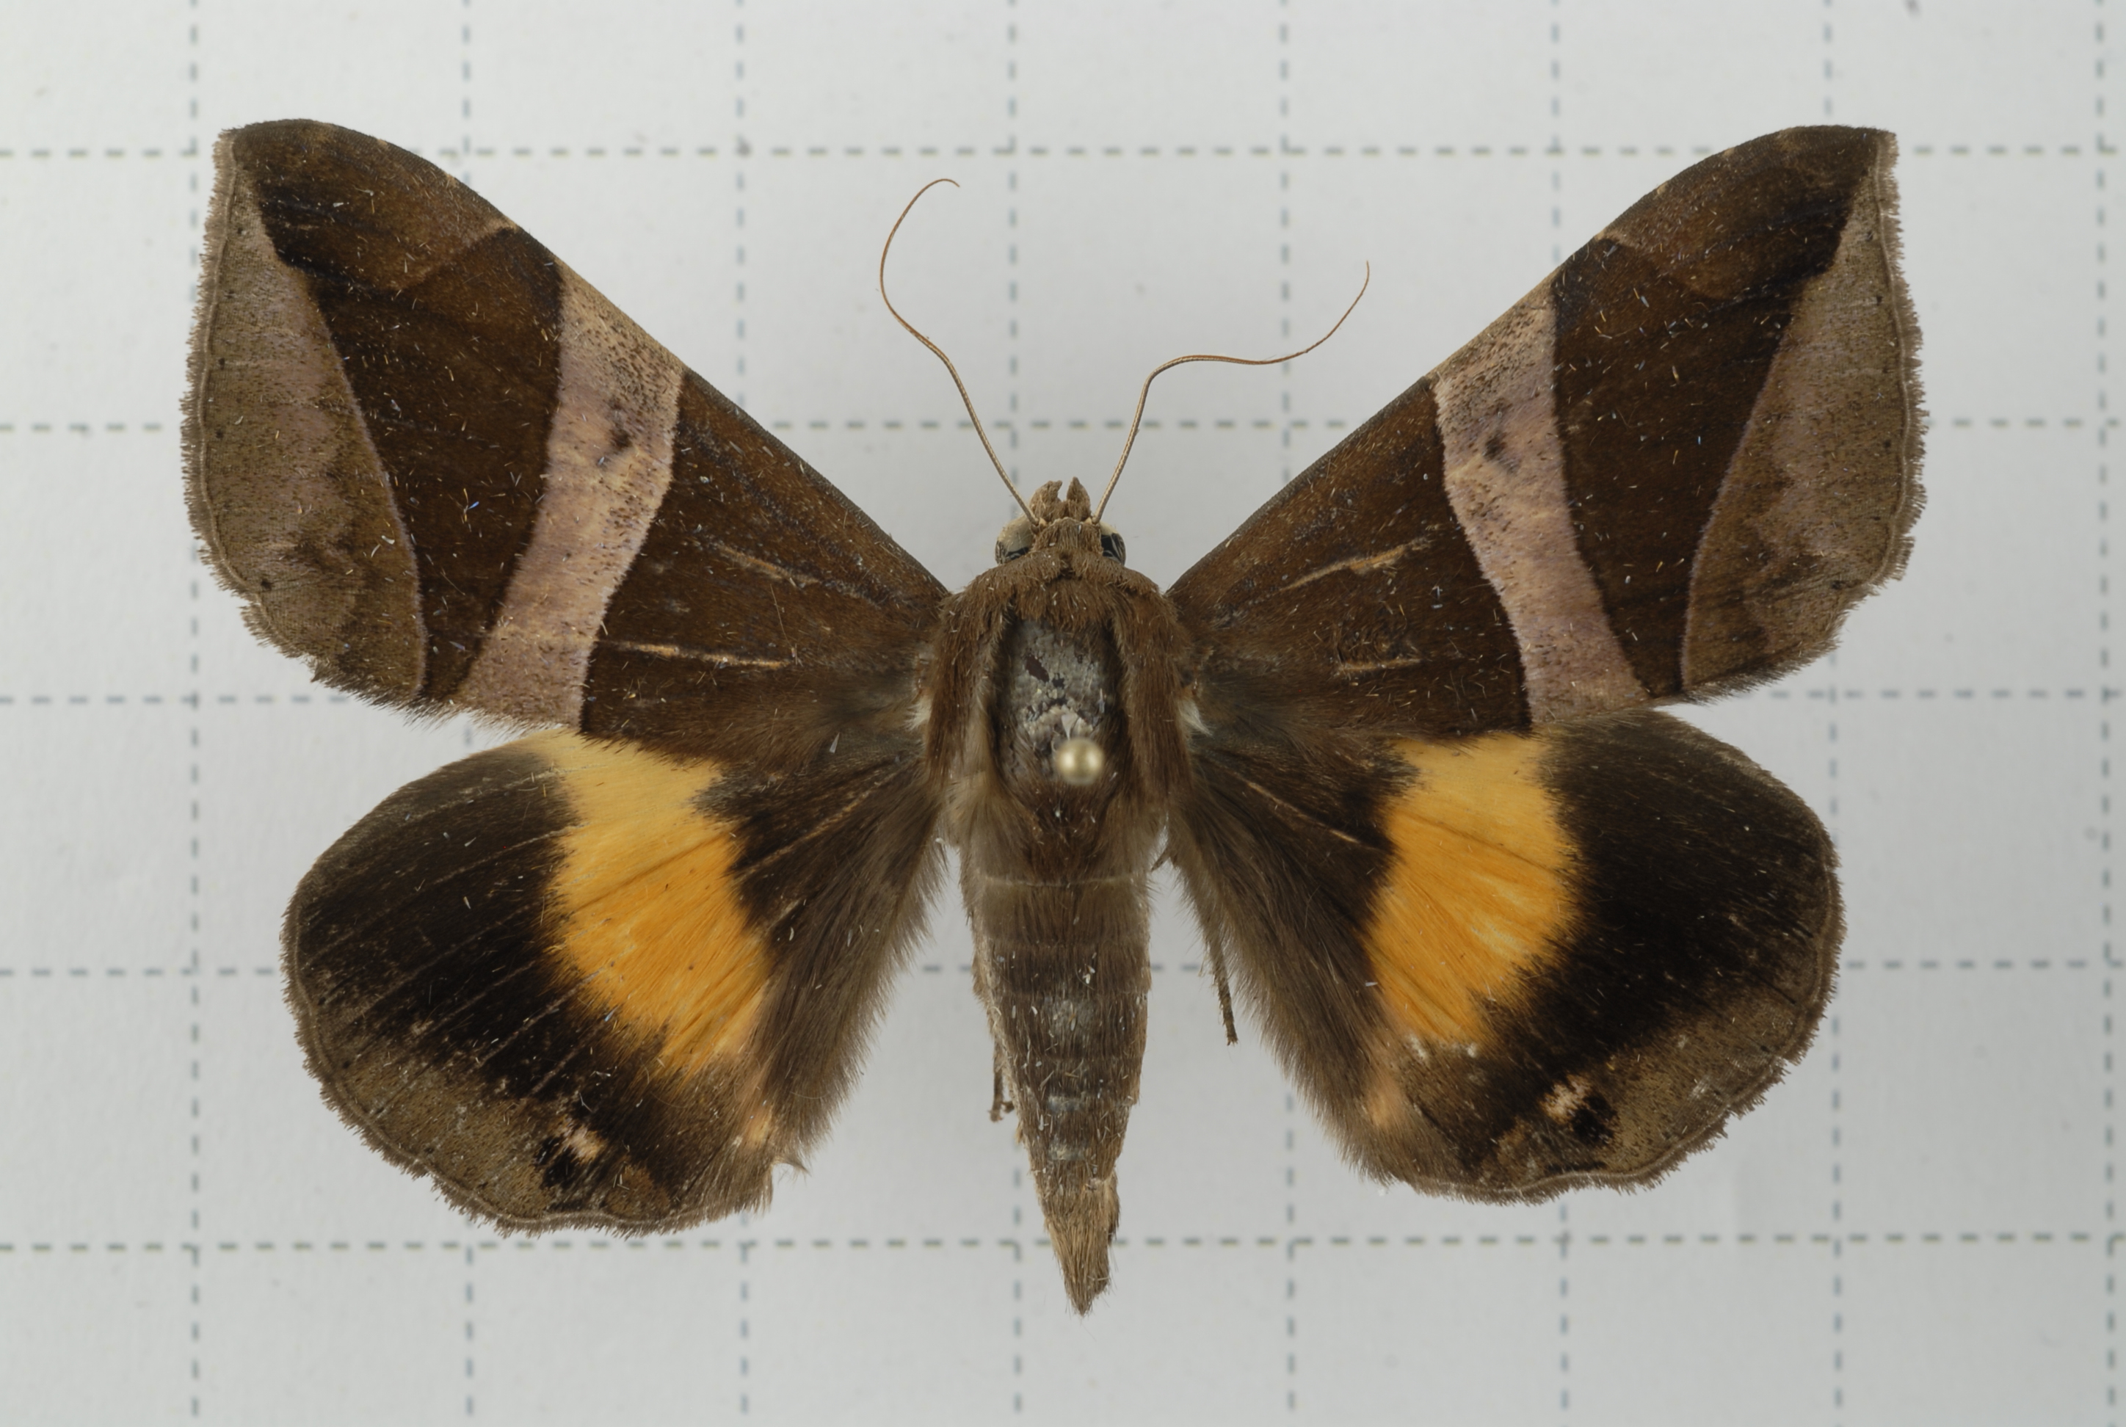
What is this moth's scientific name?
Bastilla fulvotaenia
